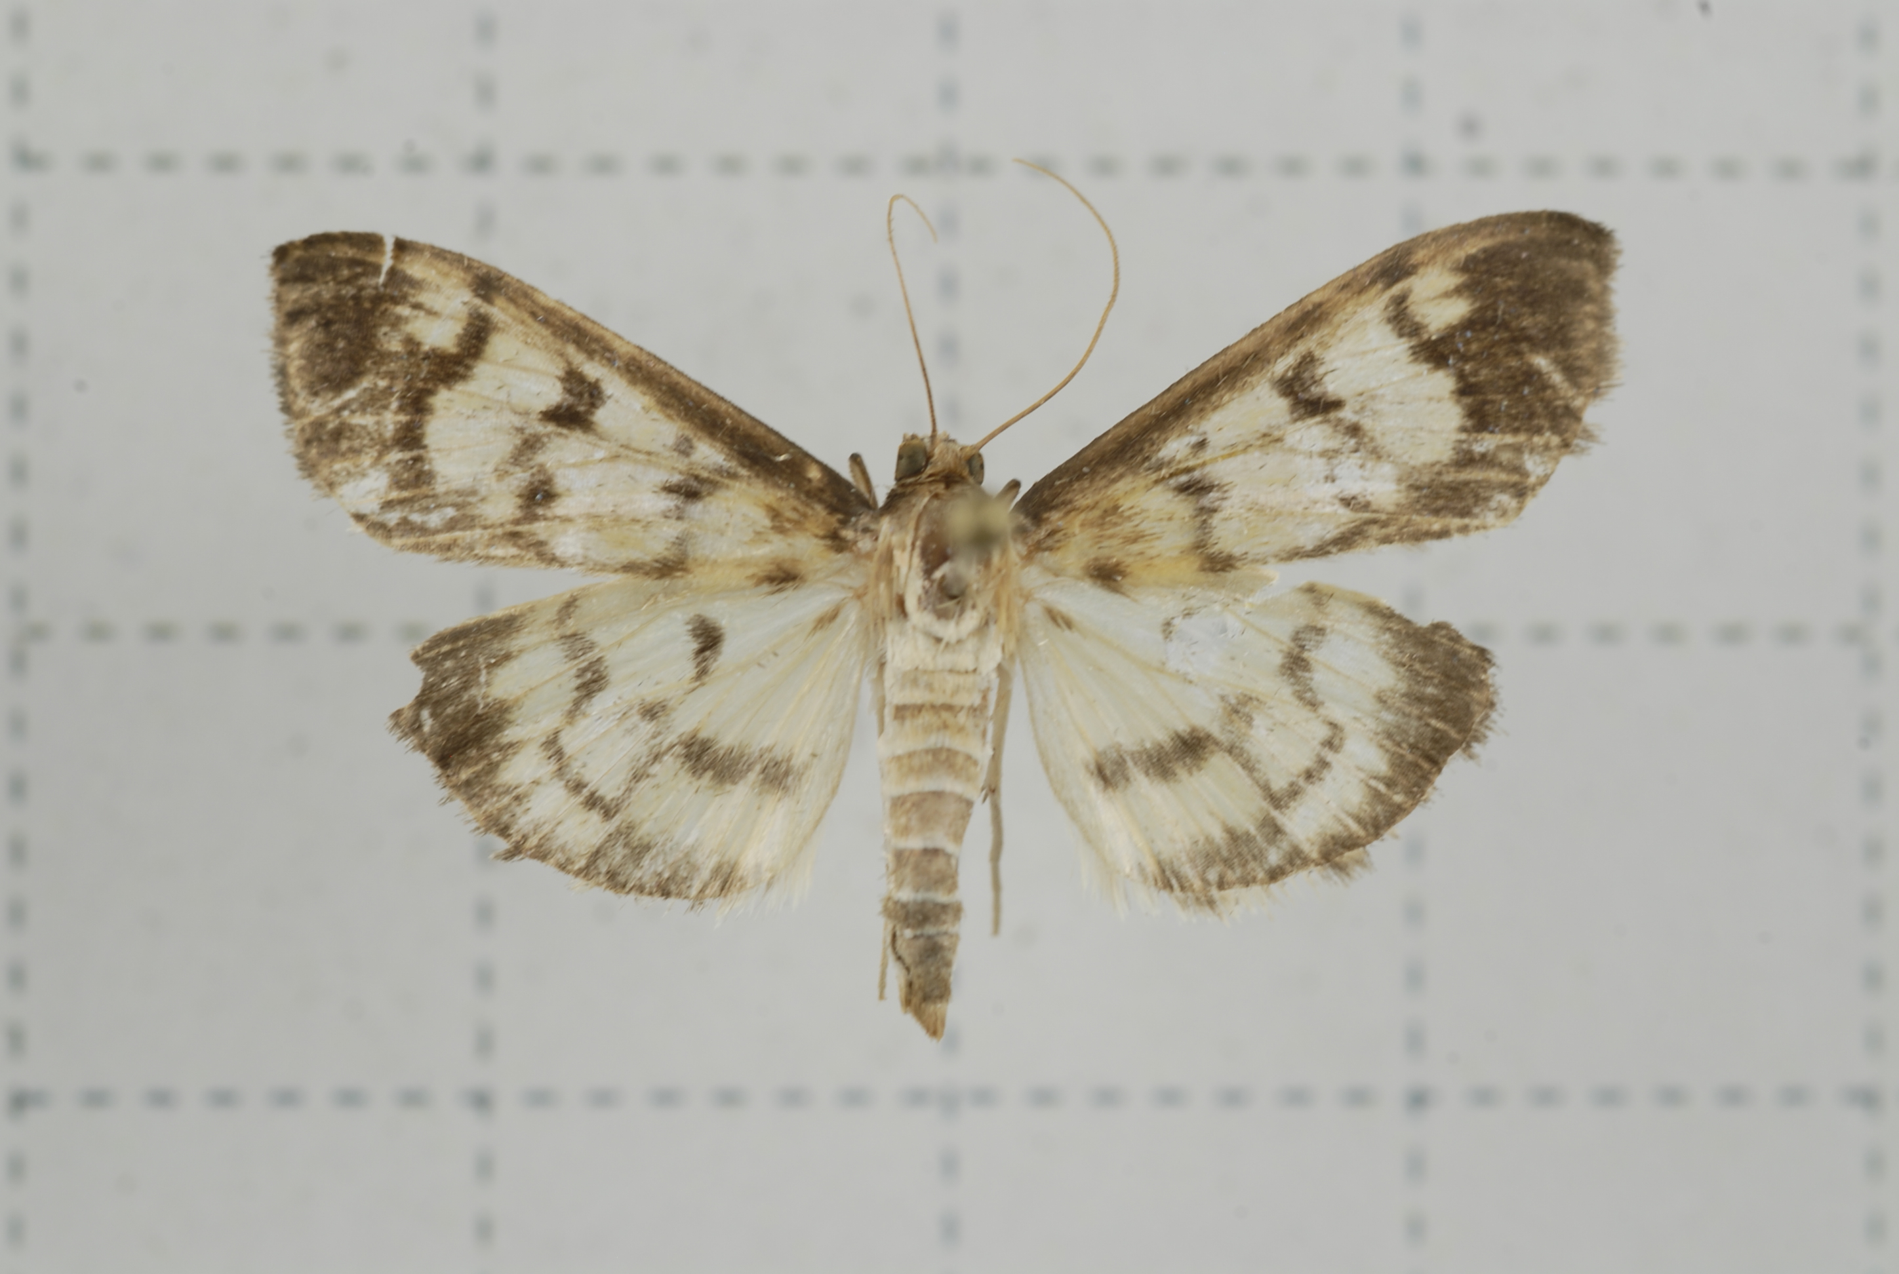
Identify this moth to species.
Syllepte taiwanalis
